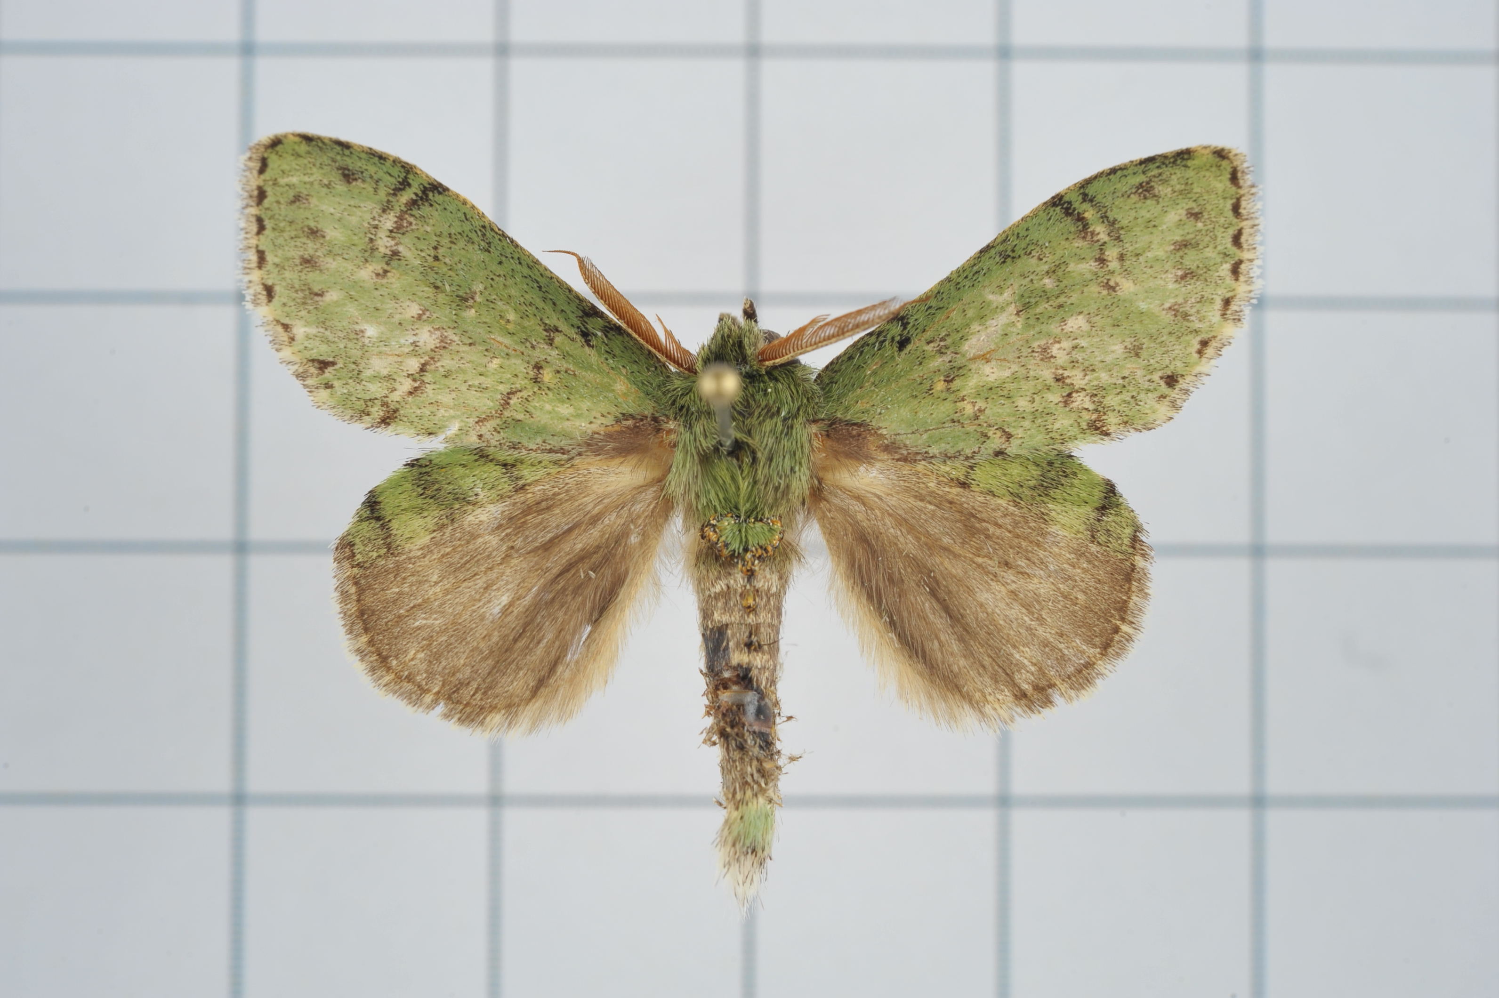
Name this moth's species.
Benbowia takamukuanus
